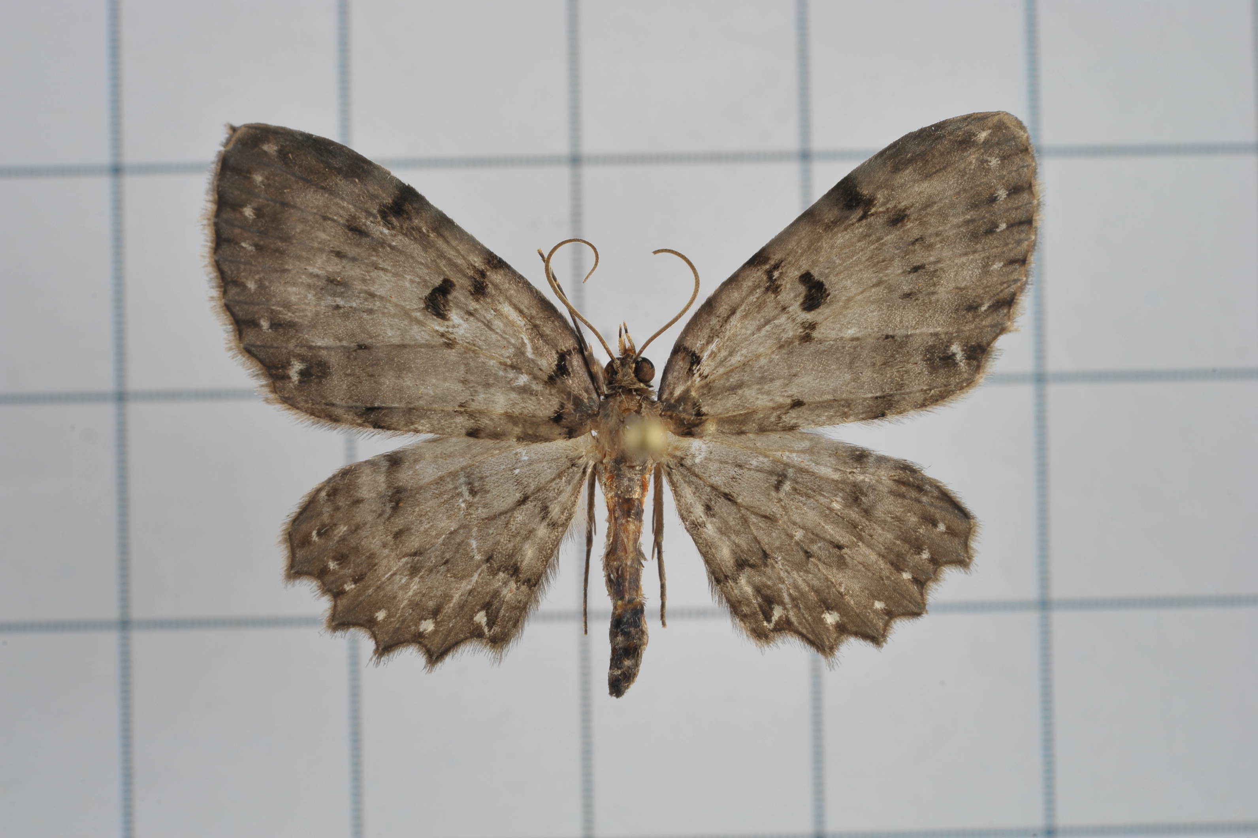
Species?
Collix stellata
